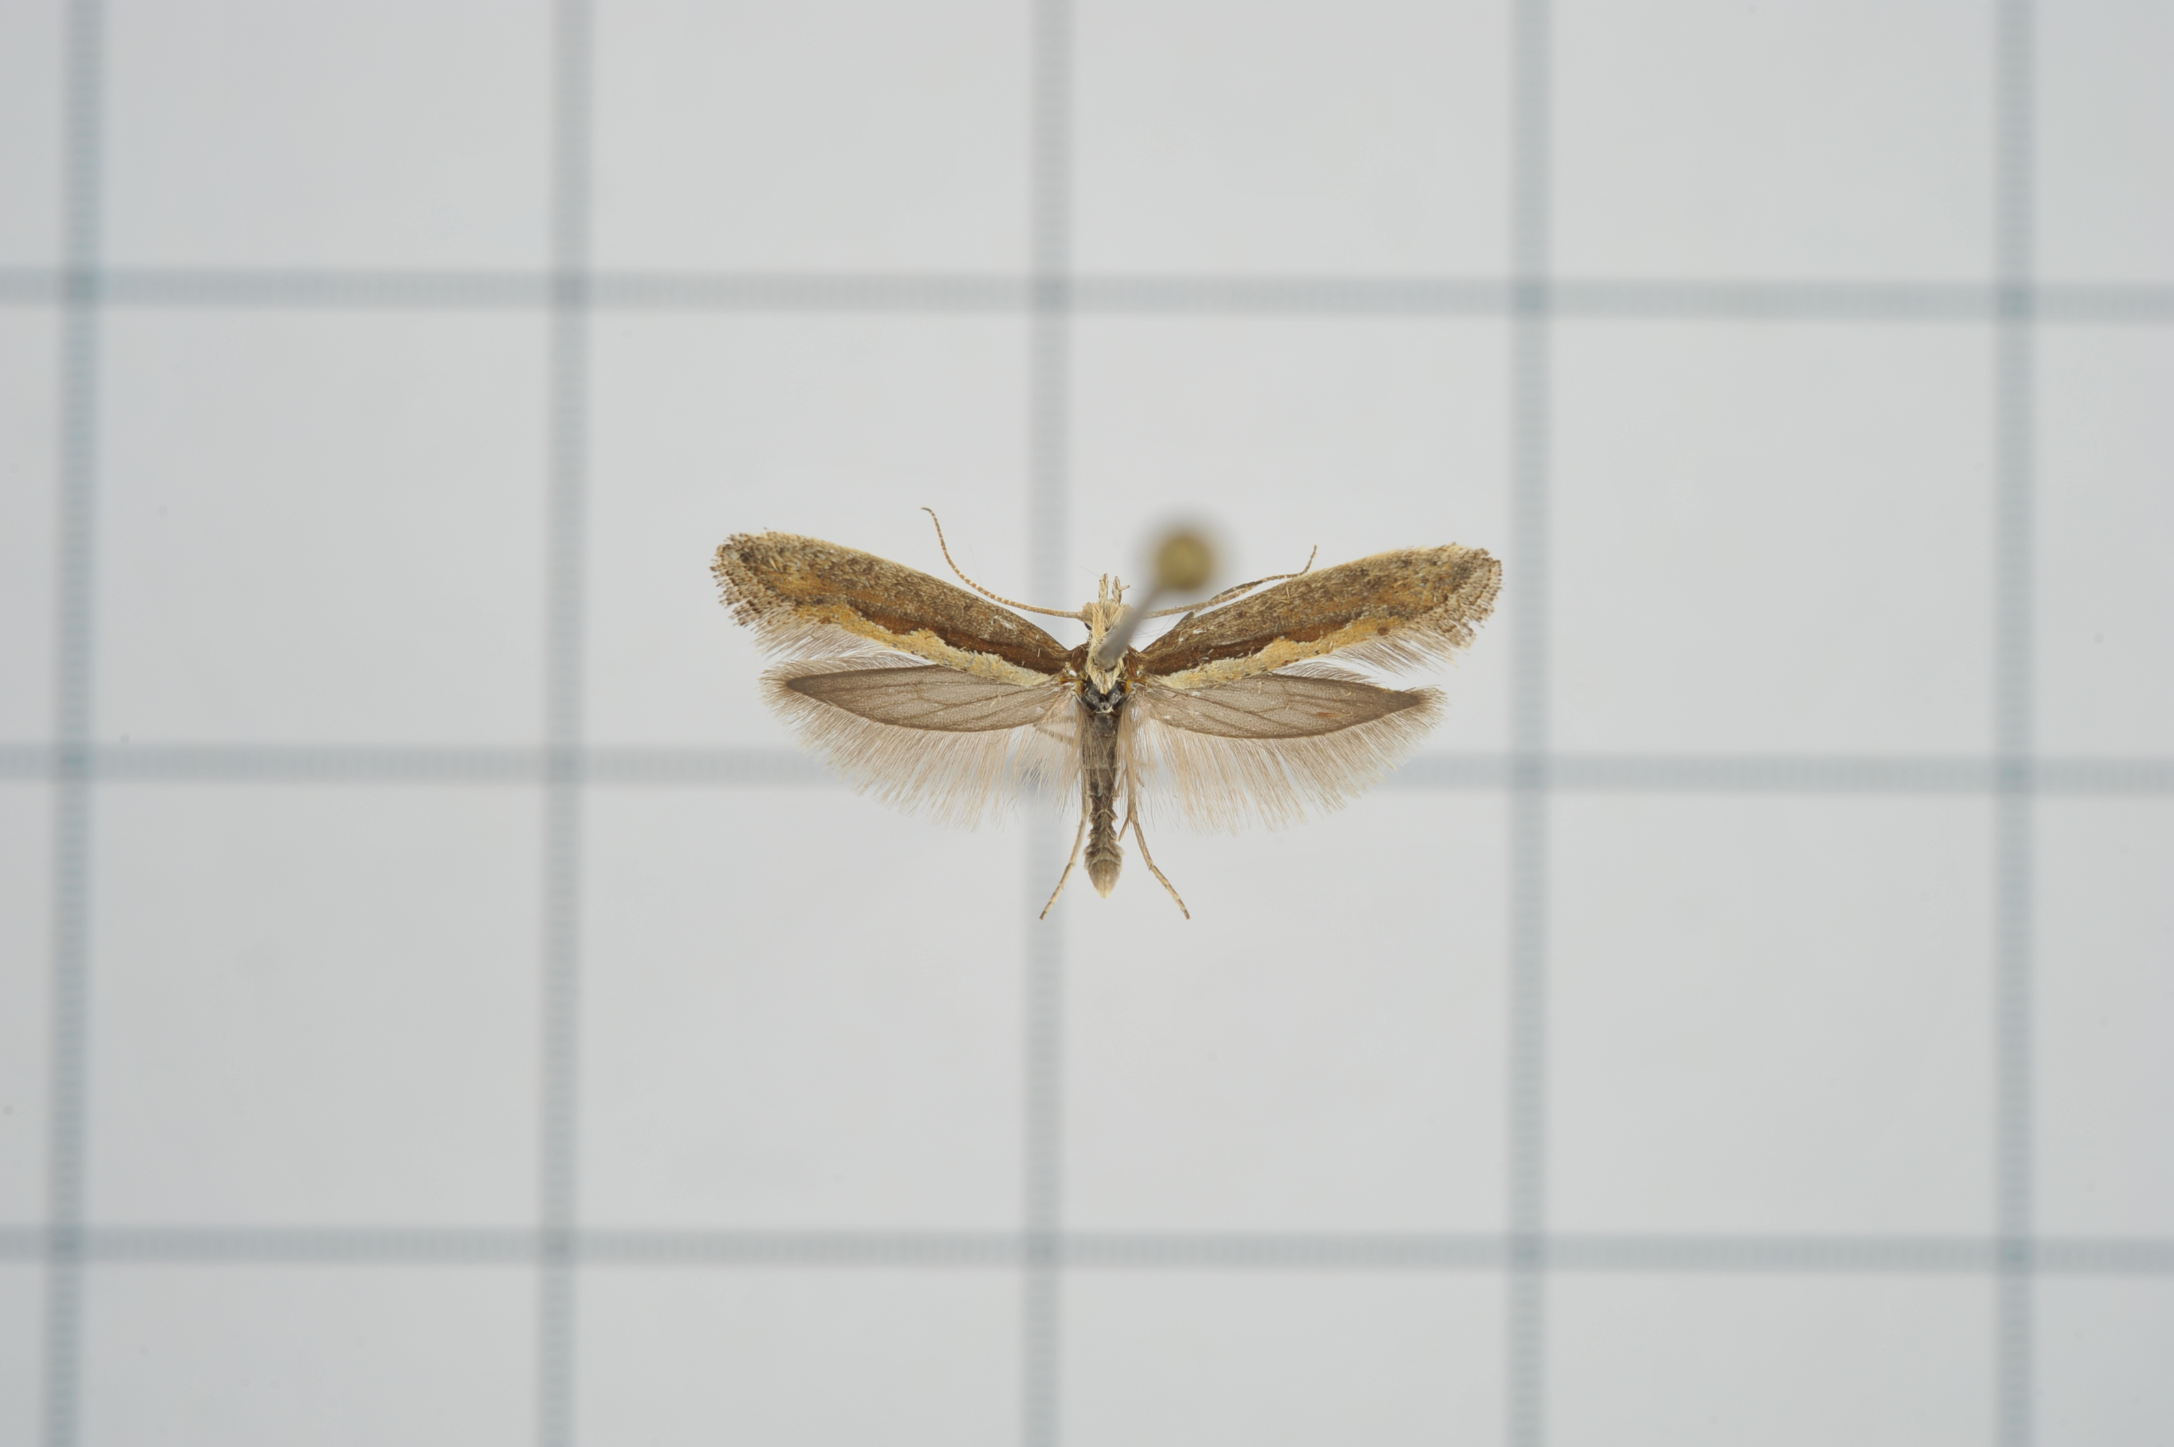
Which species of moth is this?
Plutella xylostella
